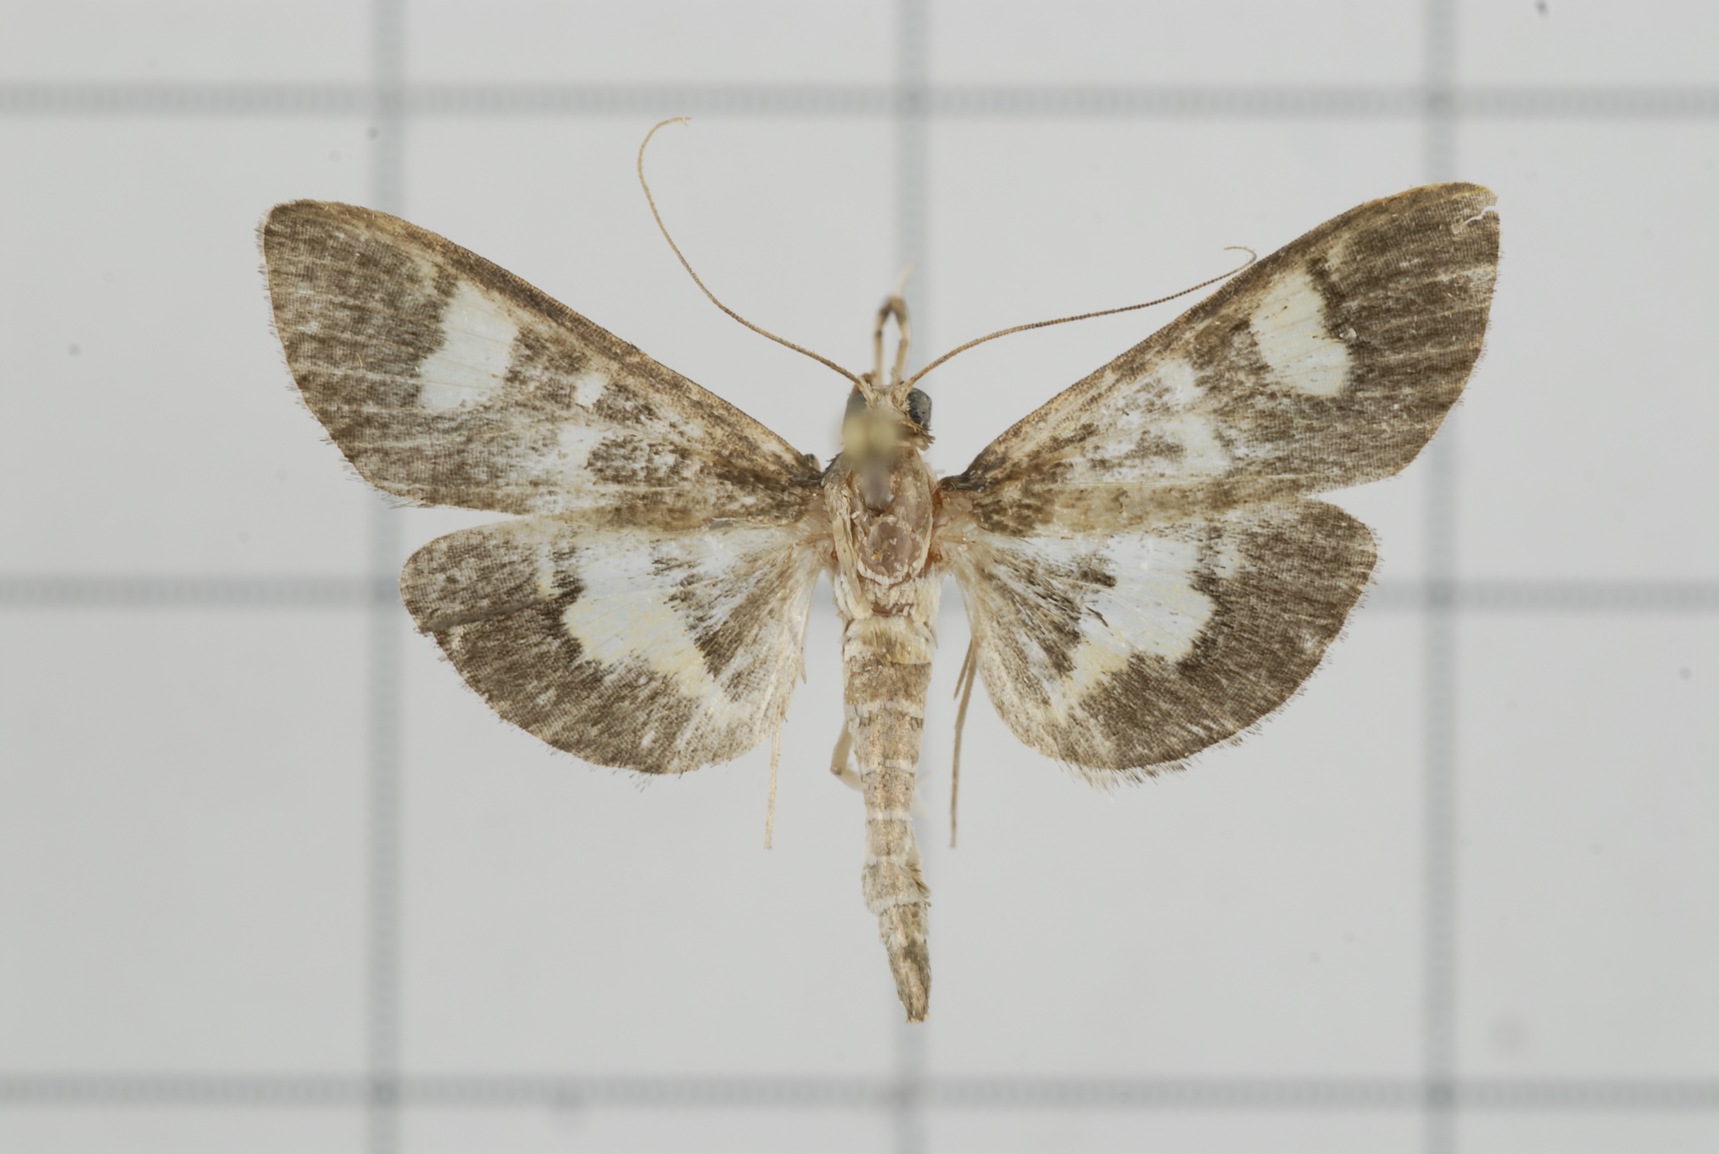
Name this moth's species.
Mecyna tricolor
